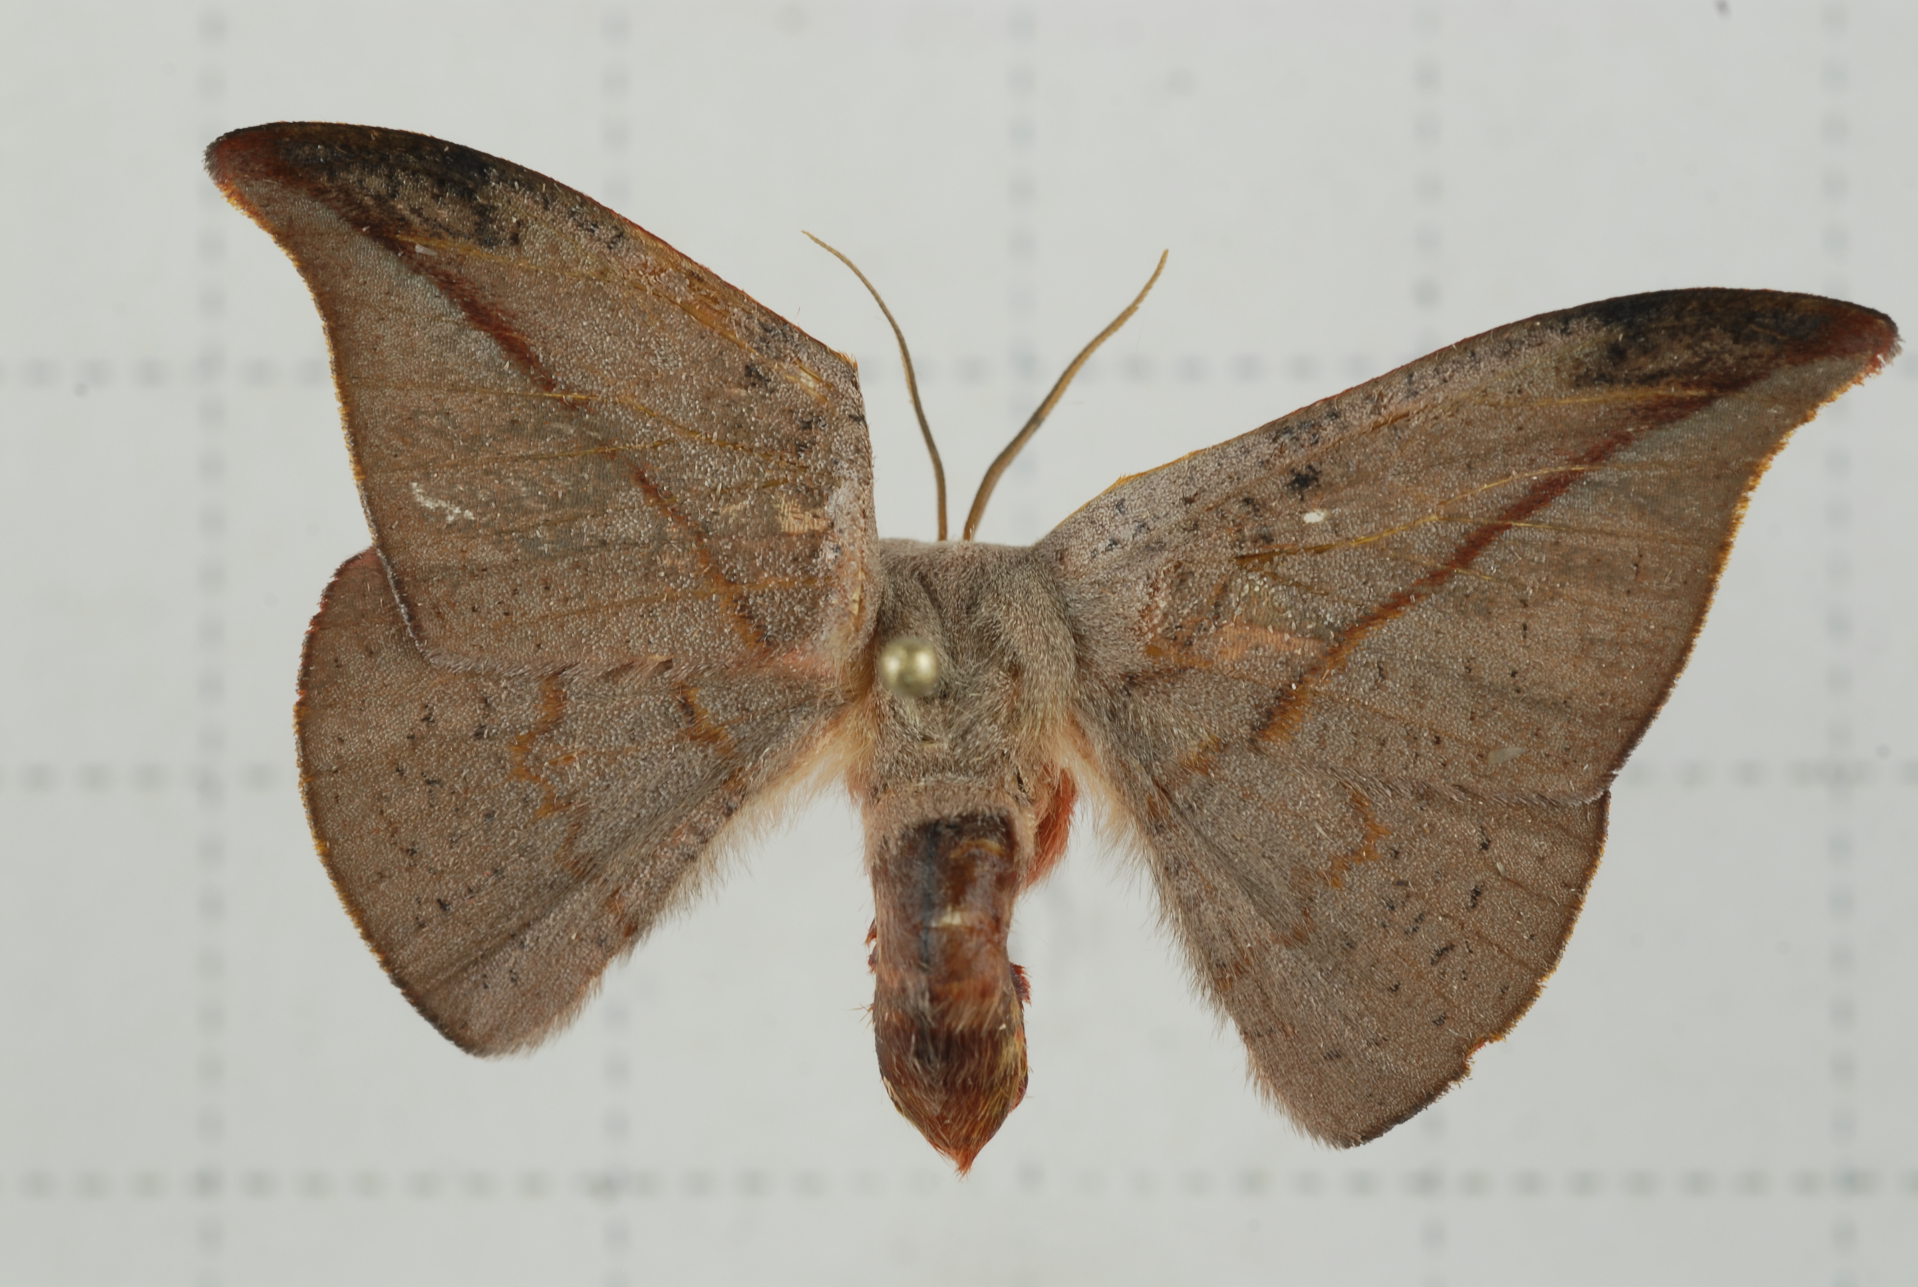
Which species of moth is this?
Oreta insignis
